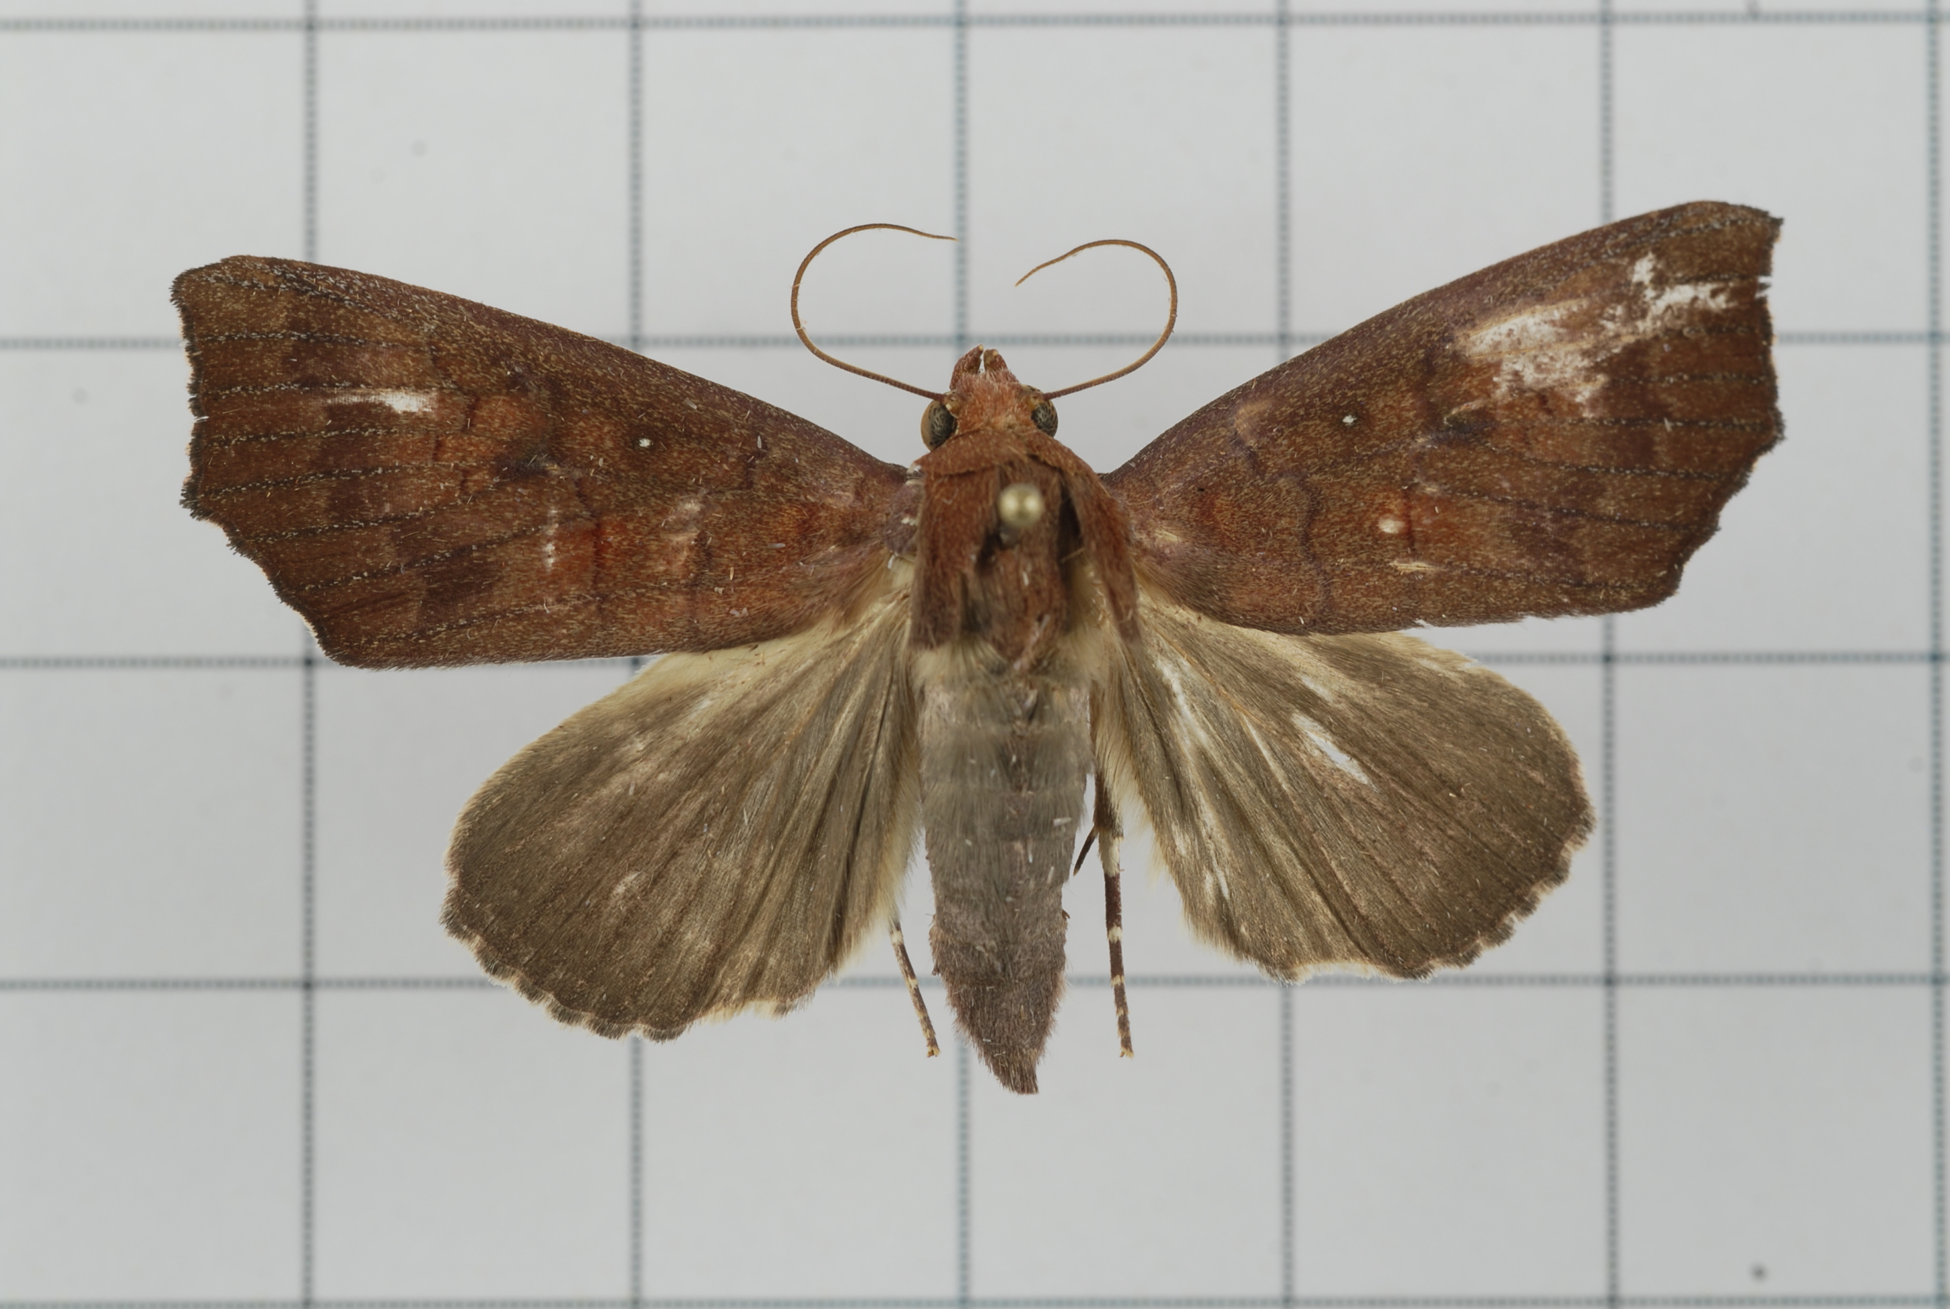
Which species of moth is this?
Rusicada combinans
